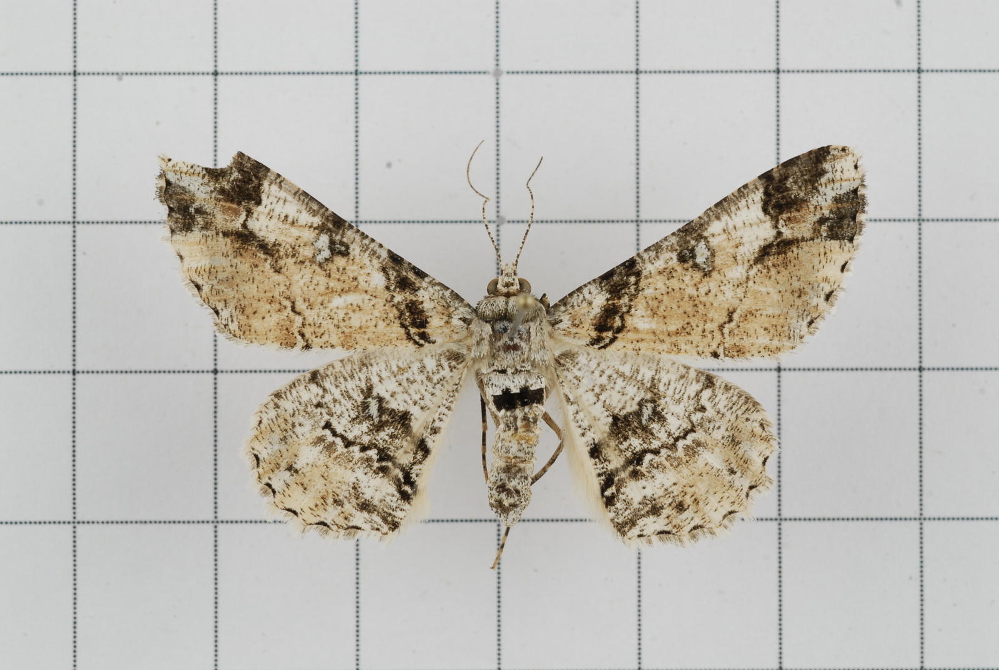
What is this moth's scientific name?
Cleora fraterna
